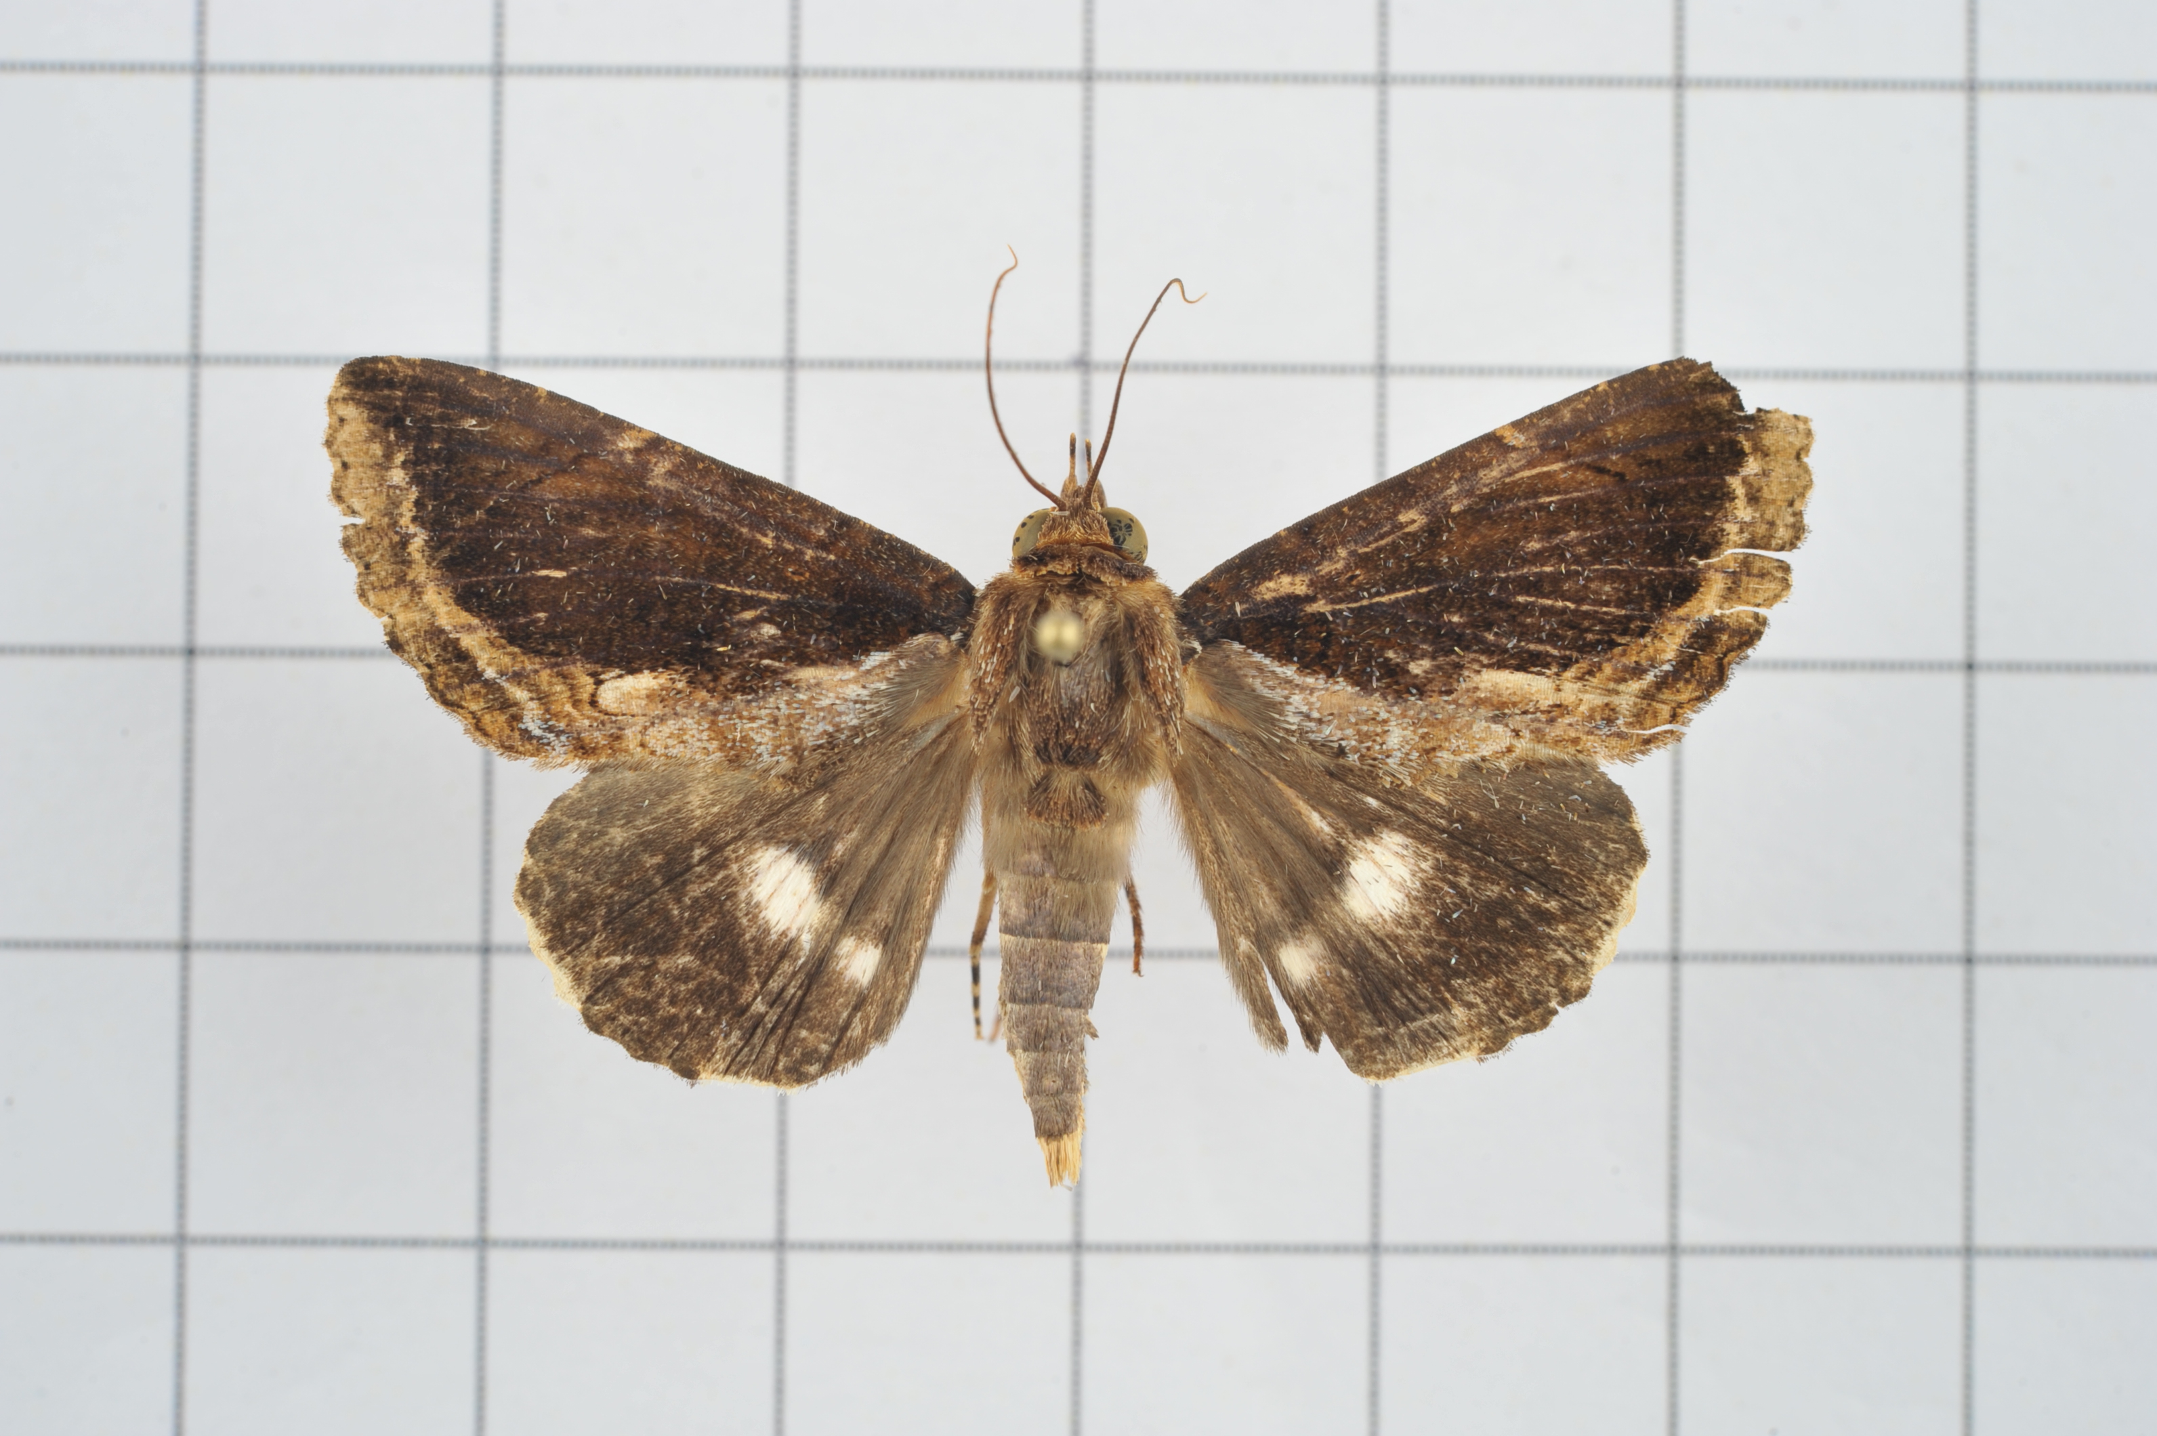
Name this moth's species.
Ercheia cyllaria
